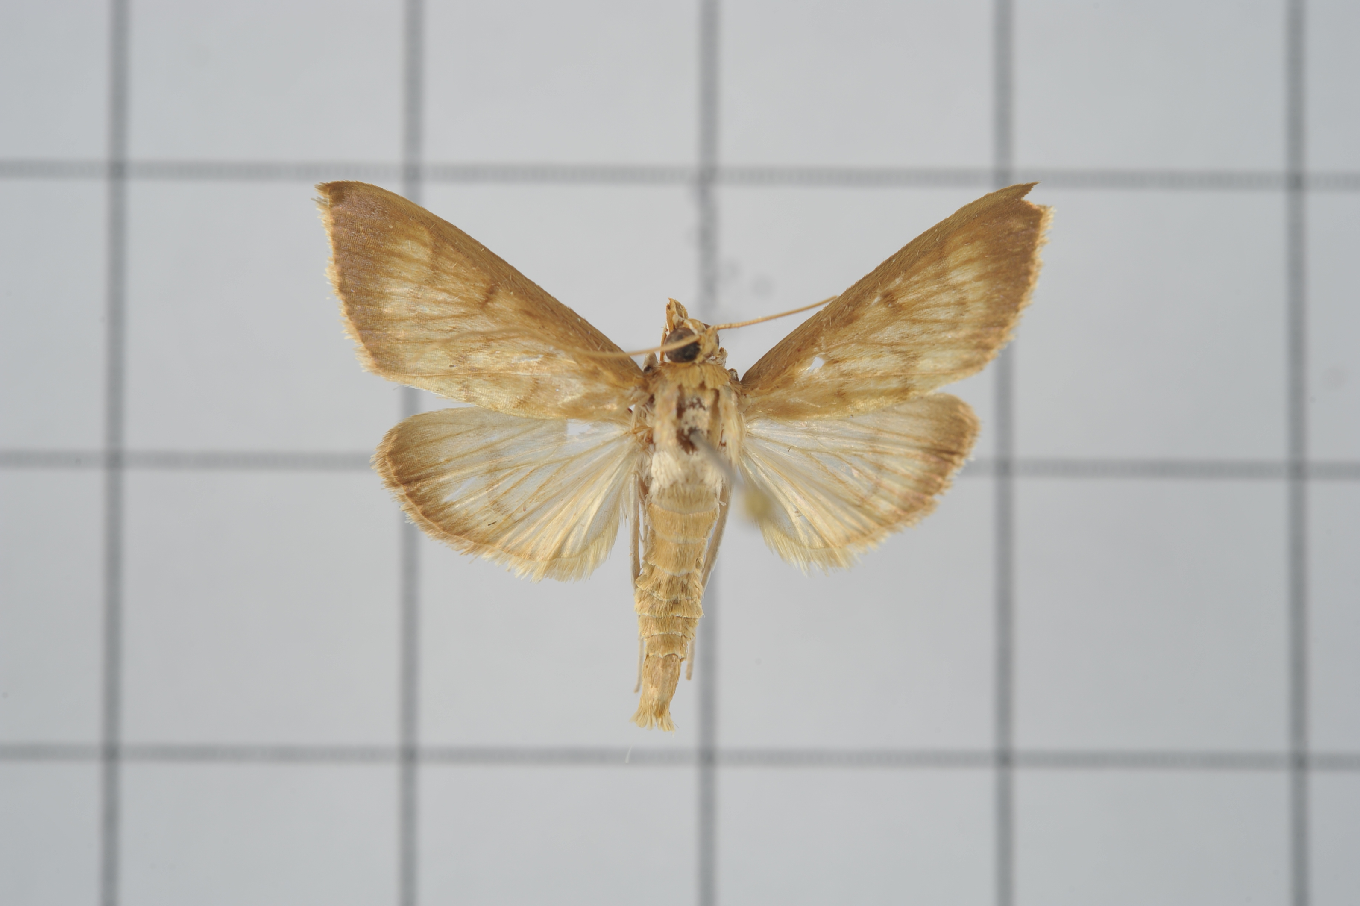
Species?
Crypsiptya coclesalis
